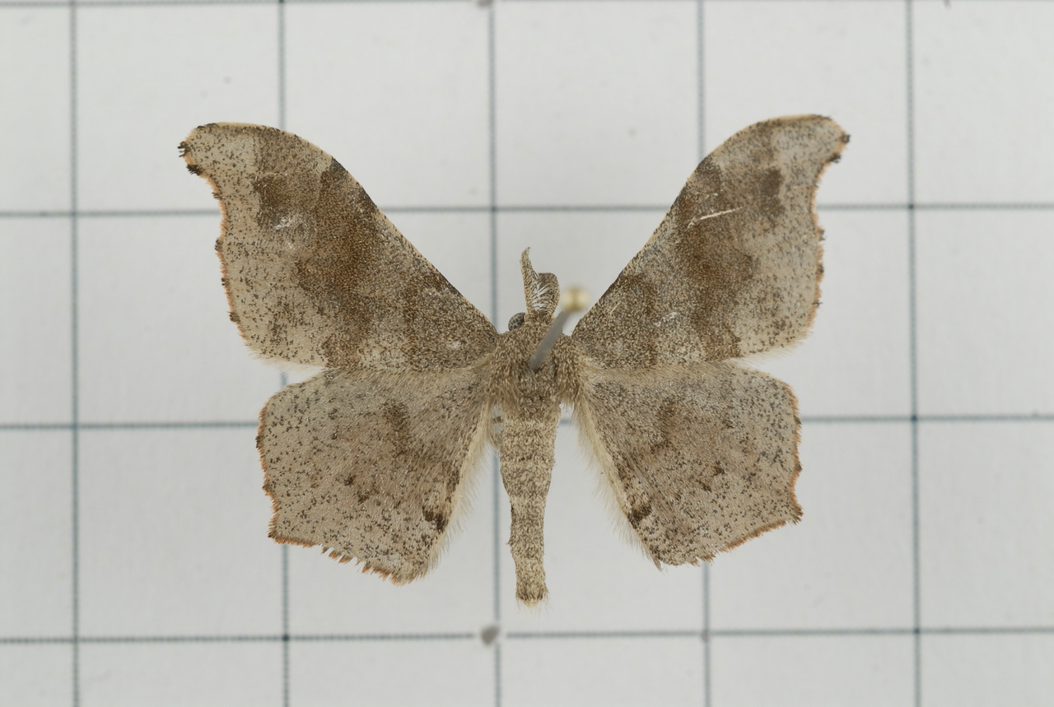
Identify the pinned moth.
Hyposidra talaca talaca
